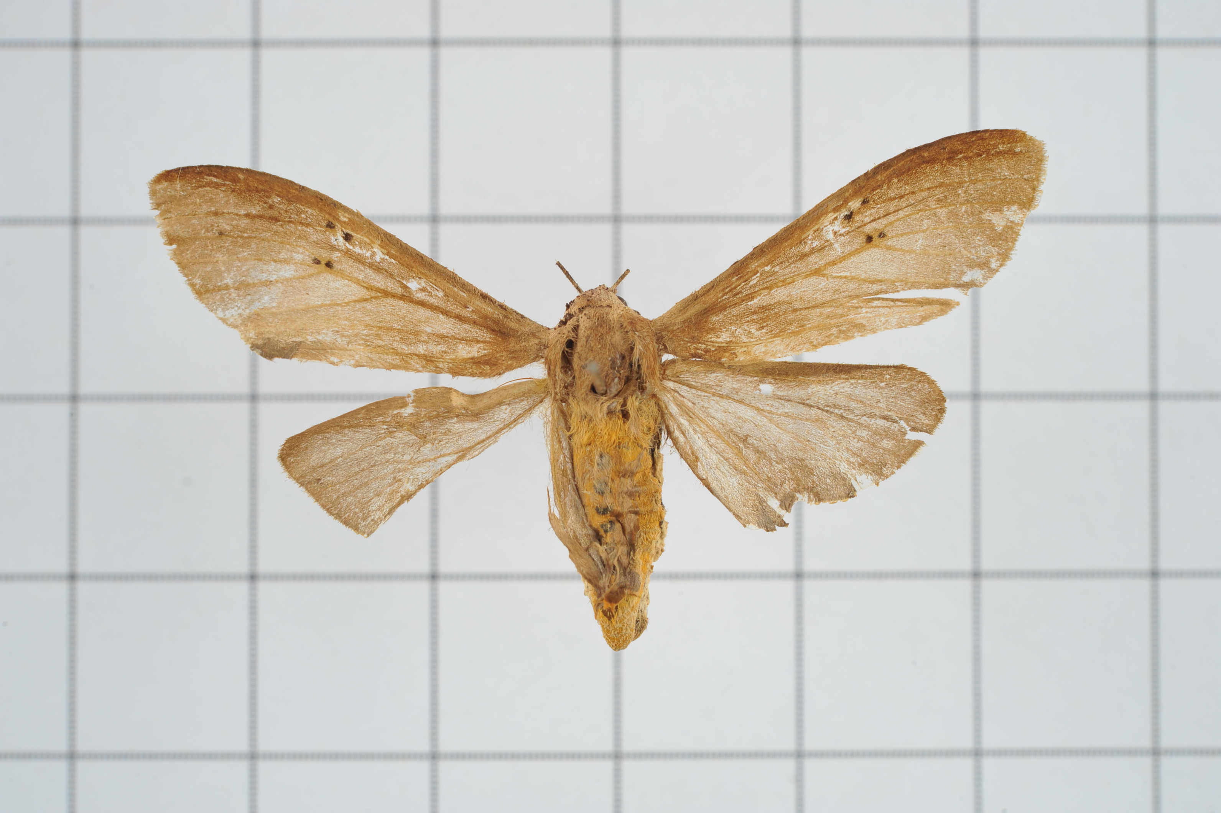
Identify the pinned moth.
Creatonotos transiens koni
